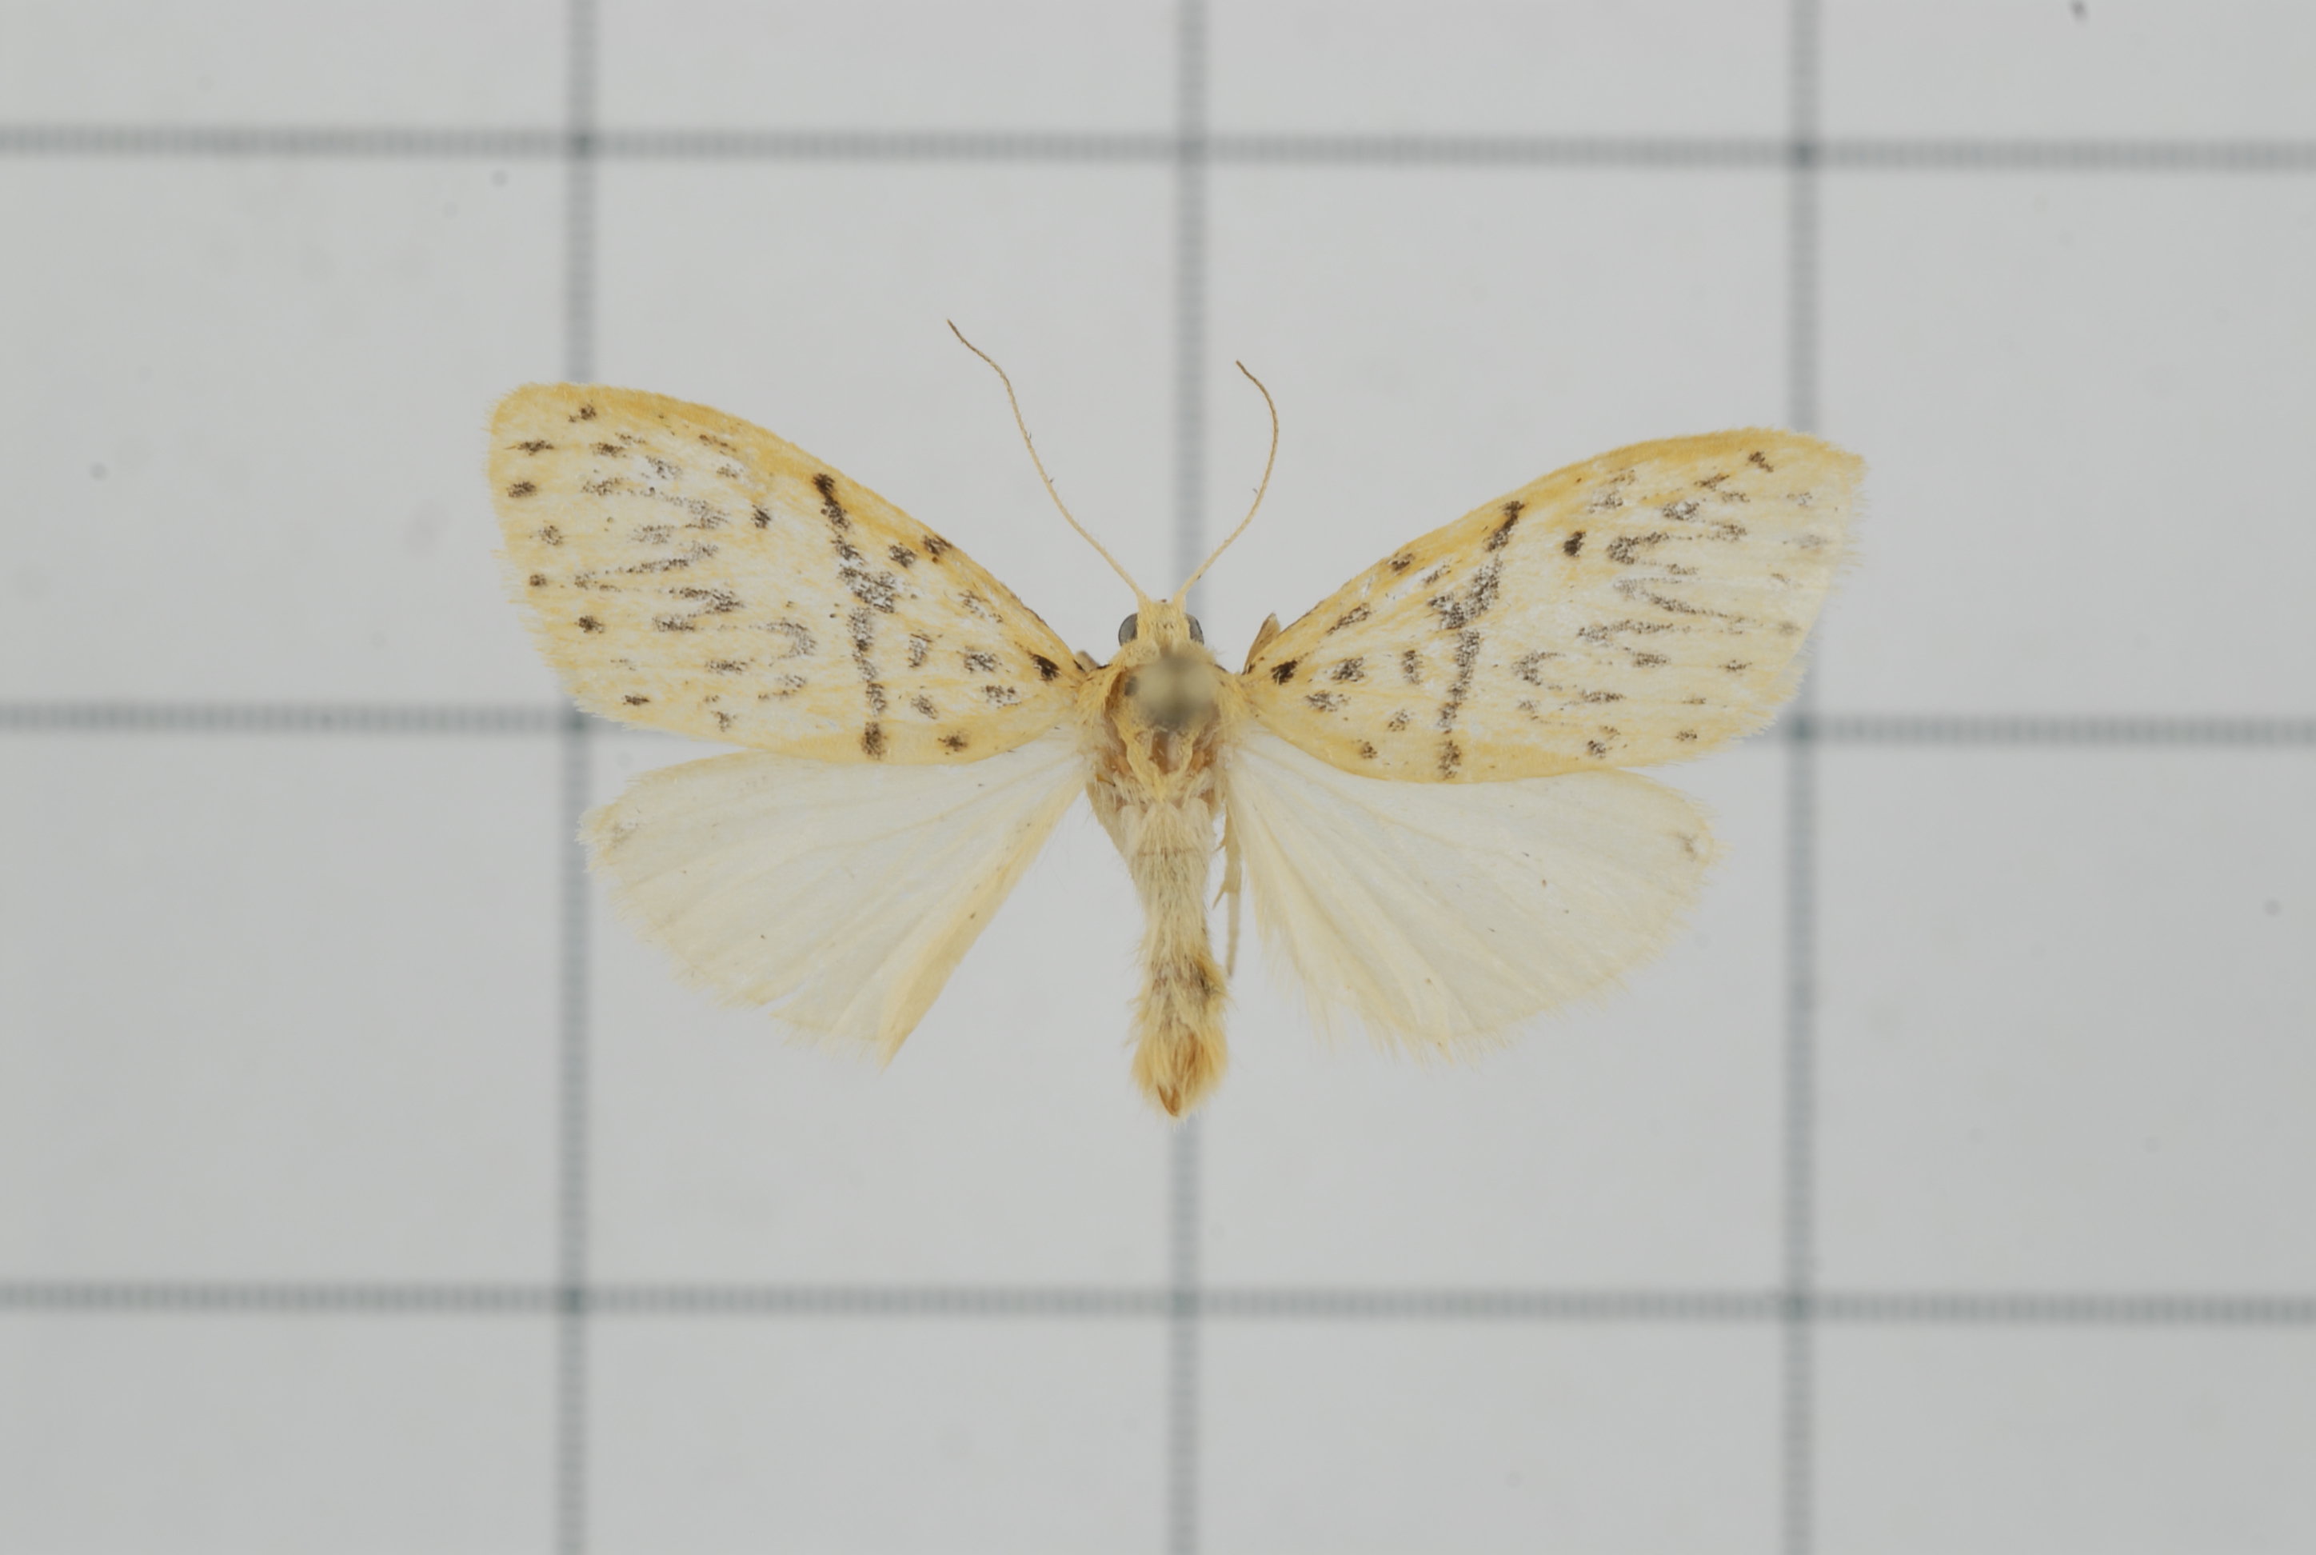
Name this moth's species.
Huangilene alikangiae alikangiae
